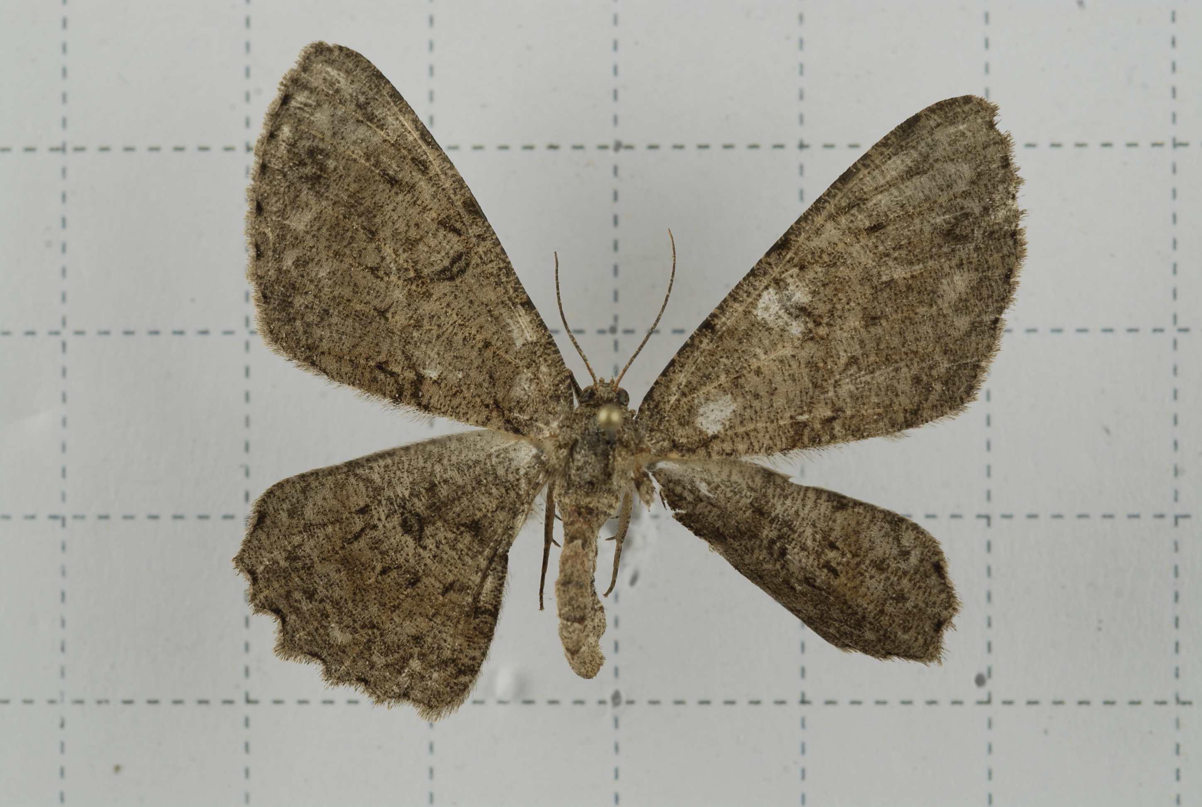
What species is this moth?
Hypomecis punctinalis glos
